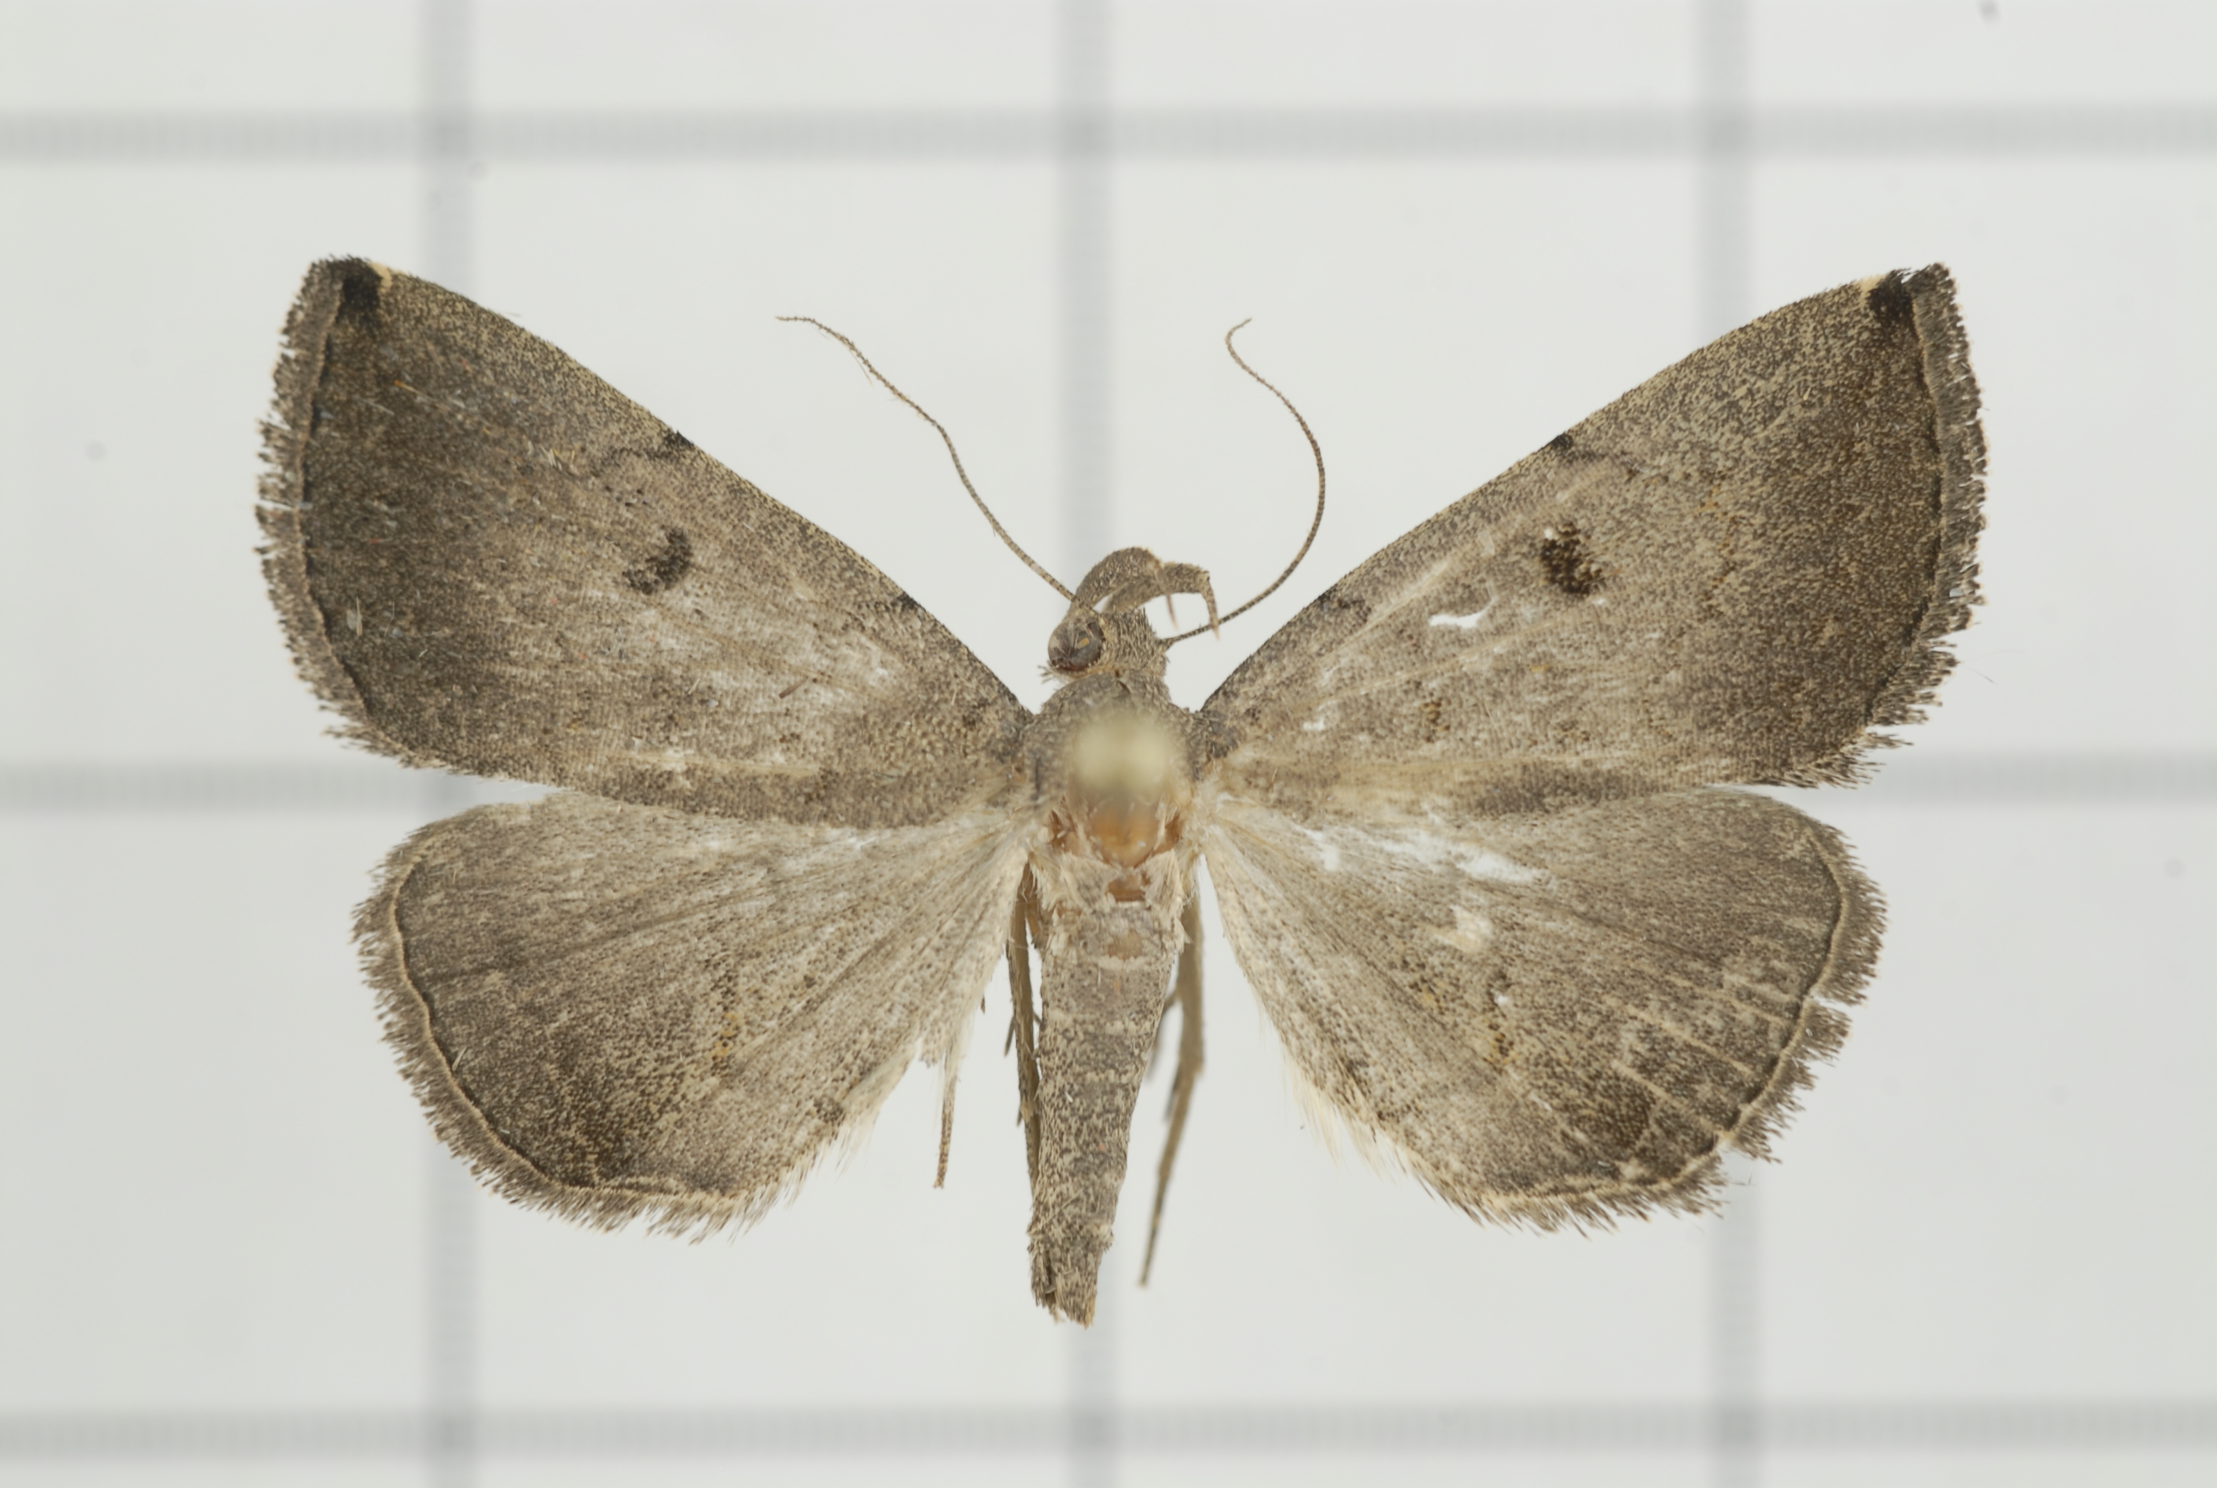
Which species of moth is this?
Zanclognatha nigrisigna
